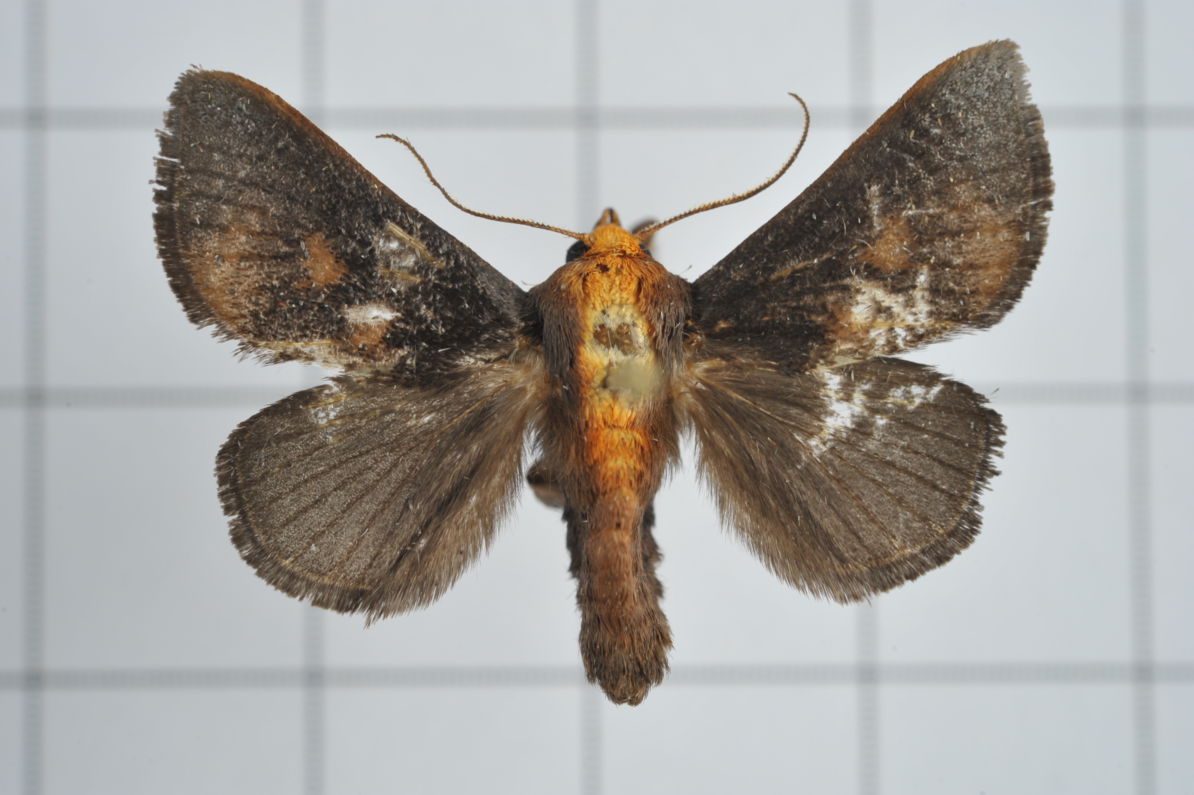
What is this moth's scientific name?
Iraga rugosa
